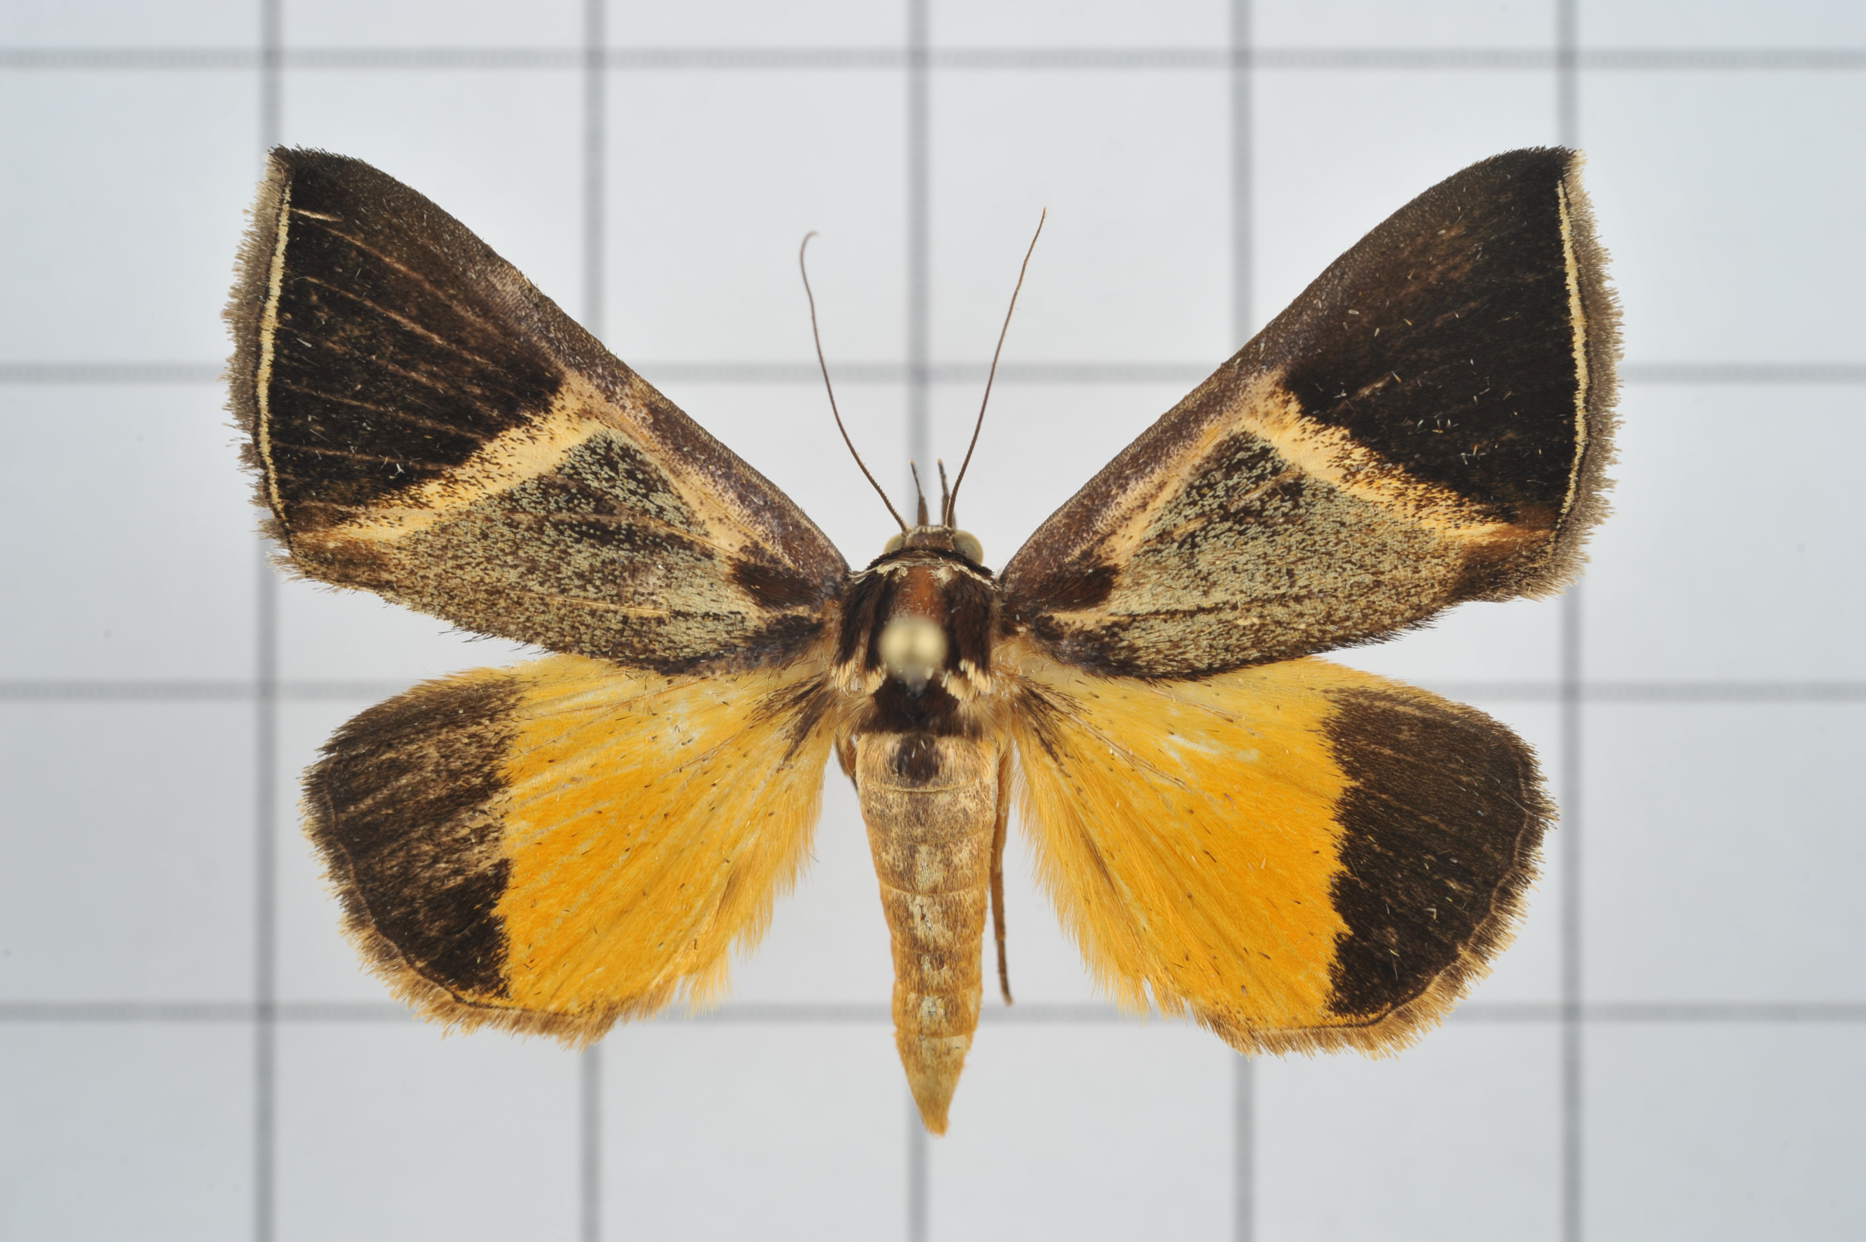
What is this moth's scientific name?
Fodina contigua
